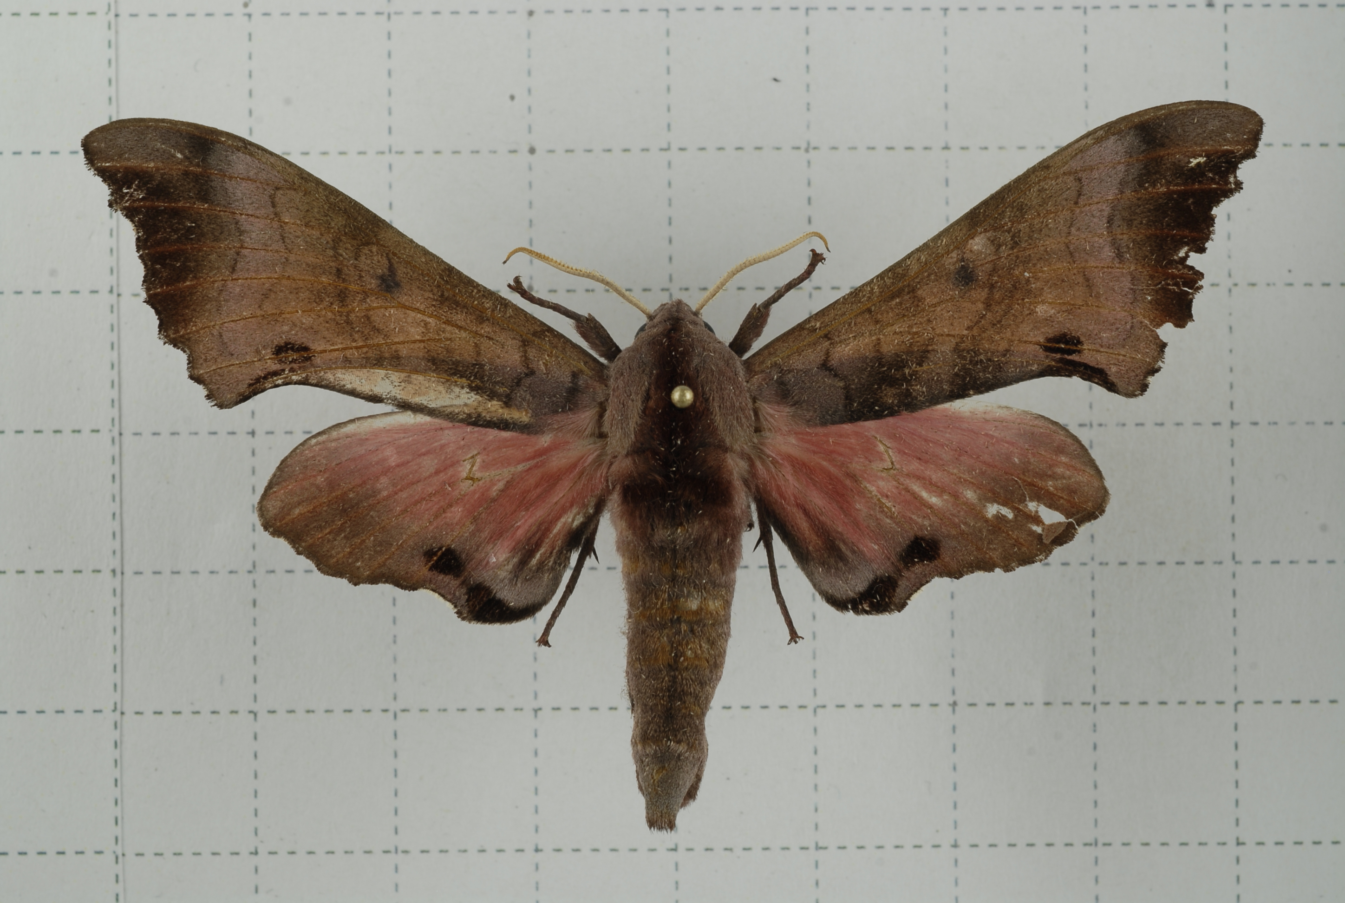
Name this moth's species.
Marumba gaschkewitschii gressitti
